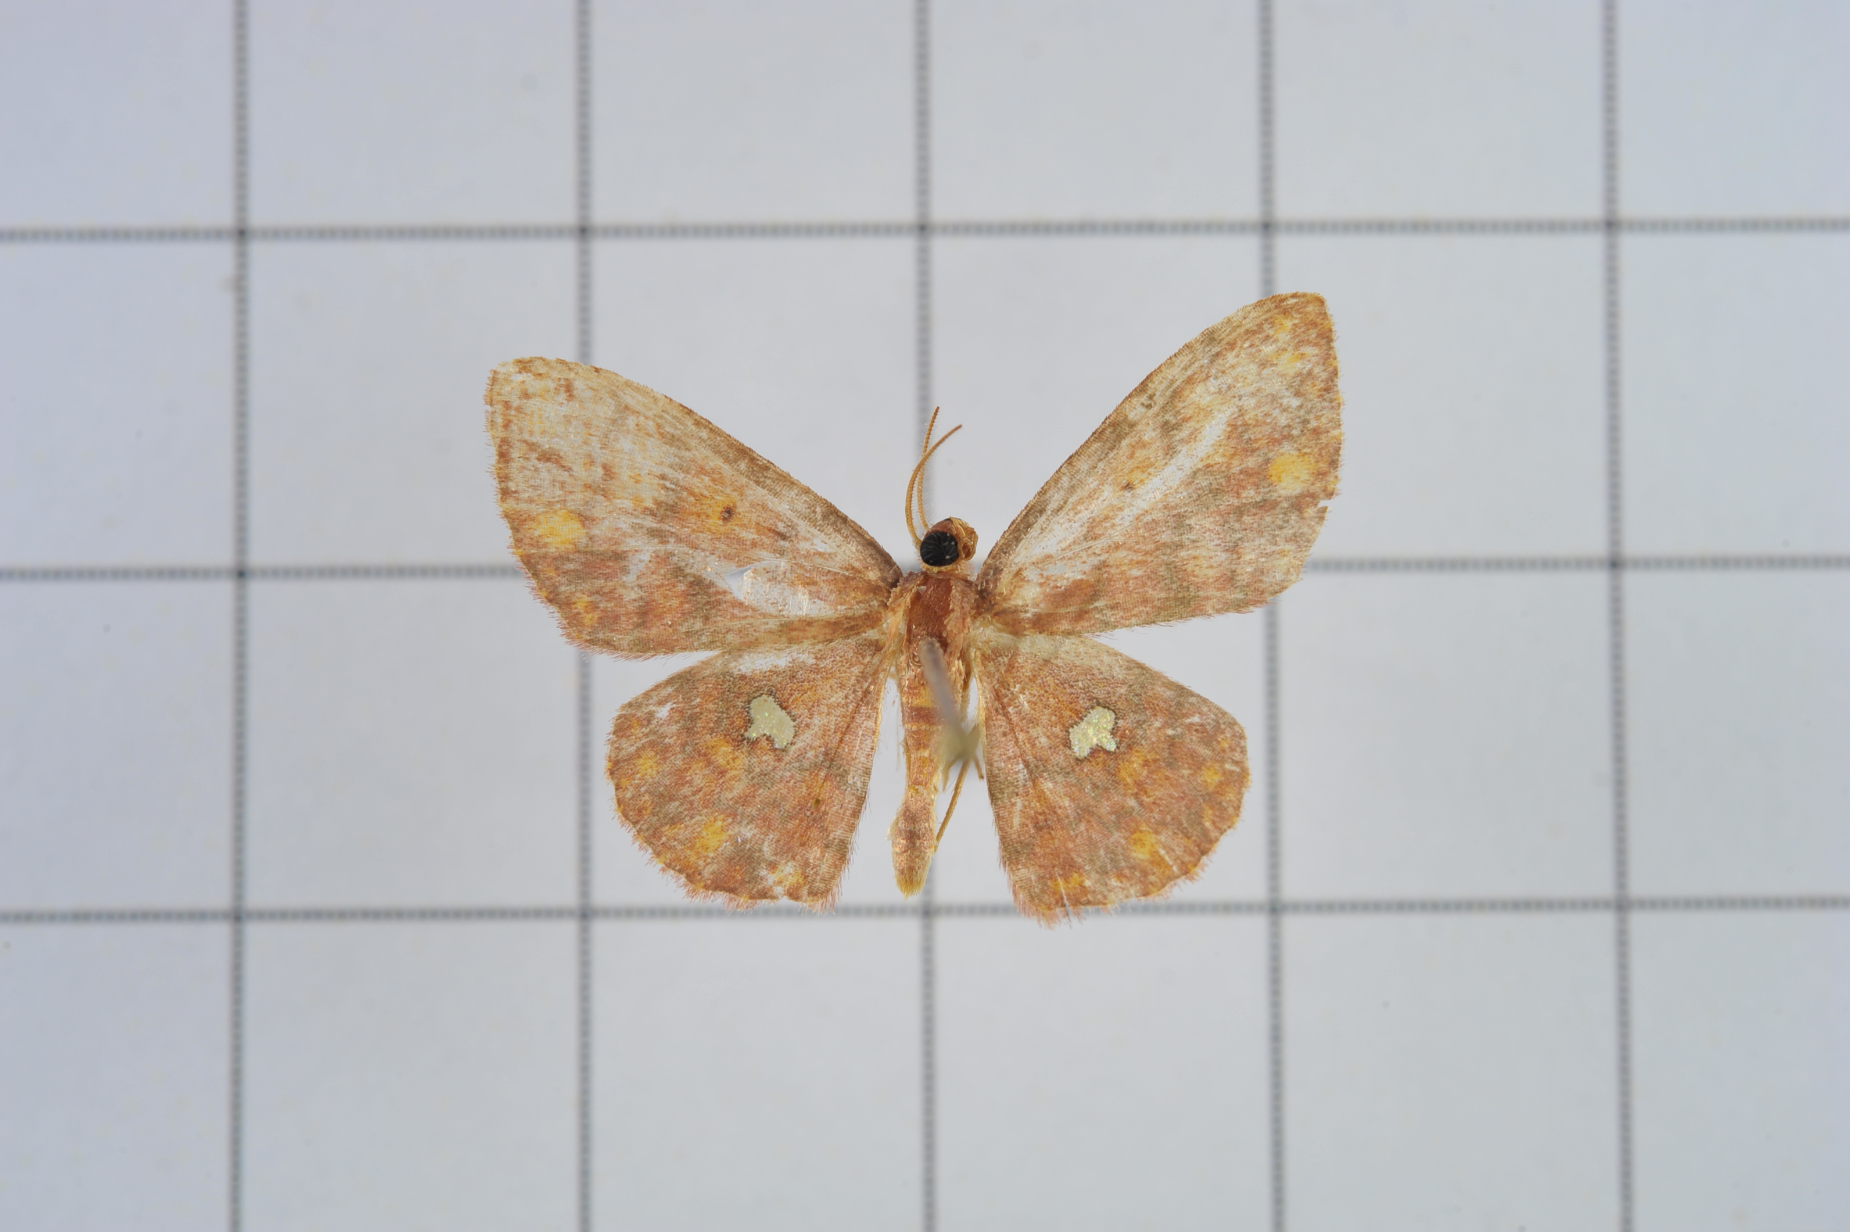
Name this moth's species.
Discoglypha locupletata
